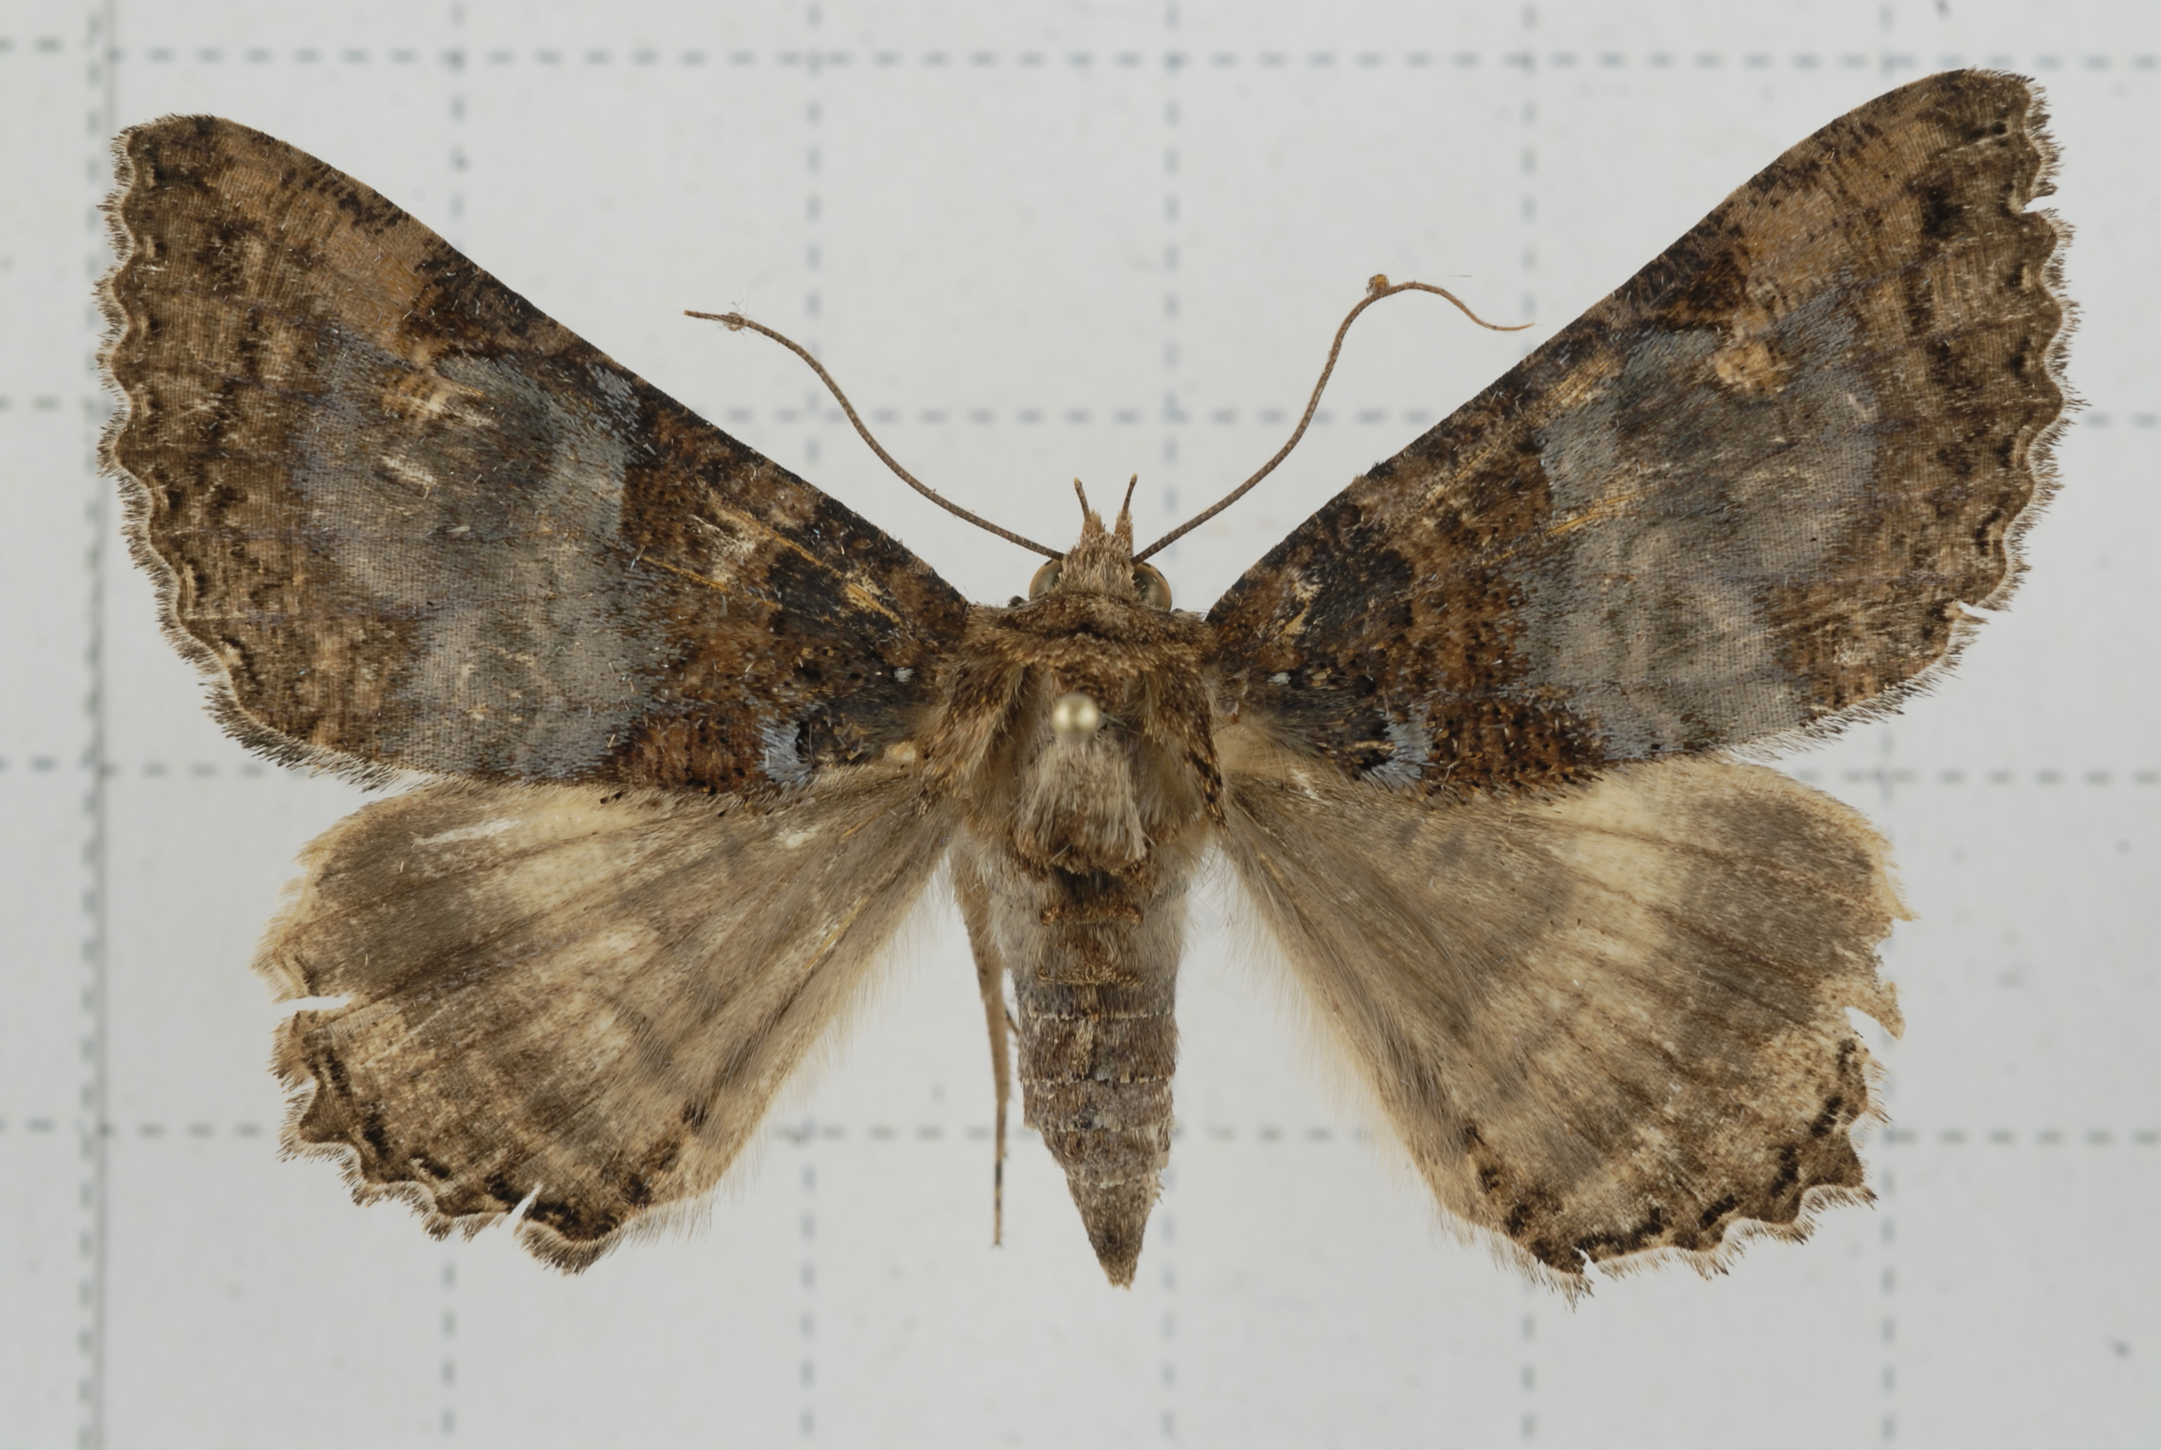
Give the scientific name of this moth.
Daddala lucilla
